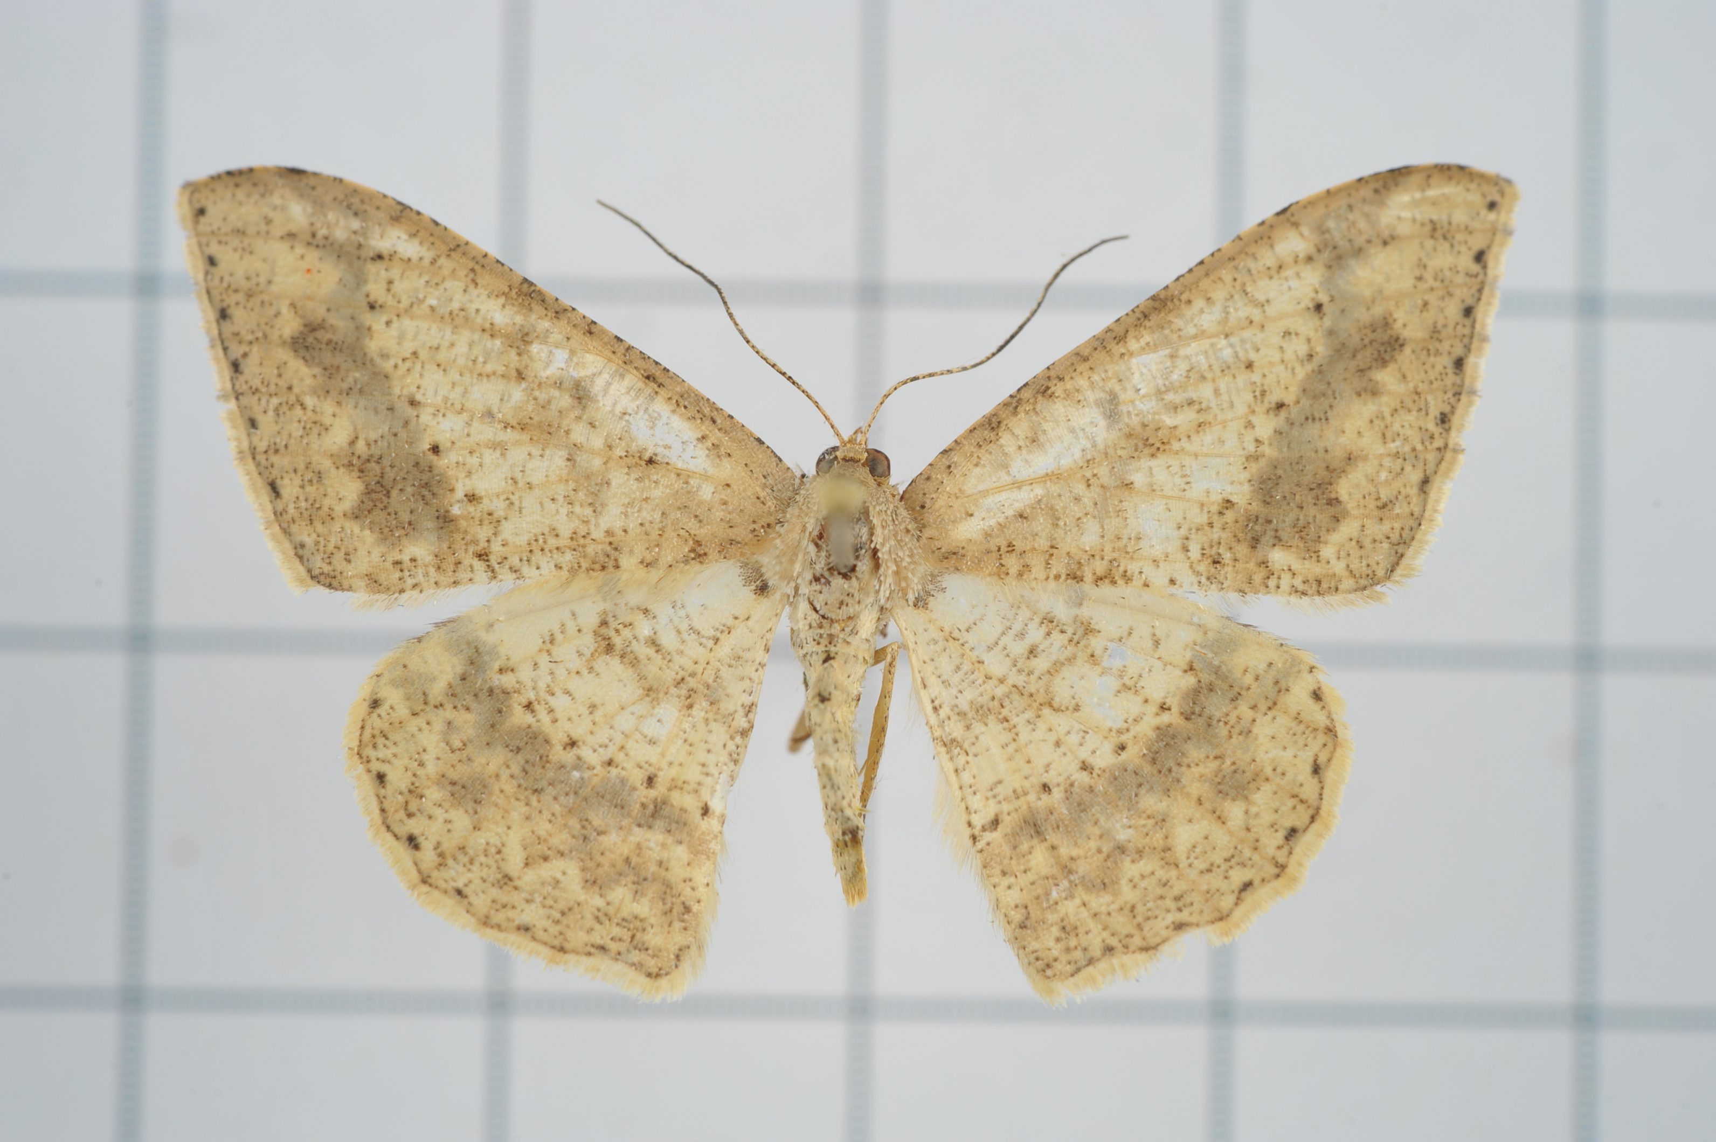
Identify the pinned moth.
Luxiaria mitorrhaphes
